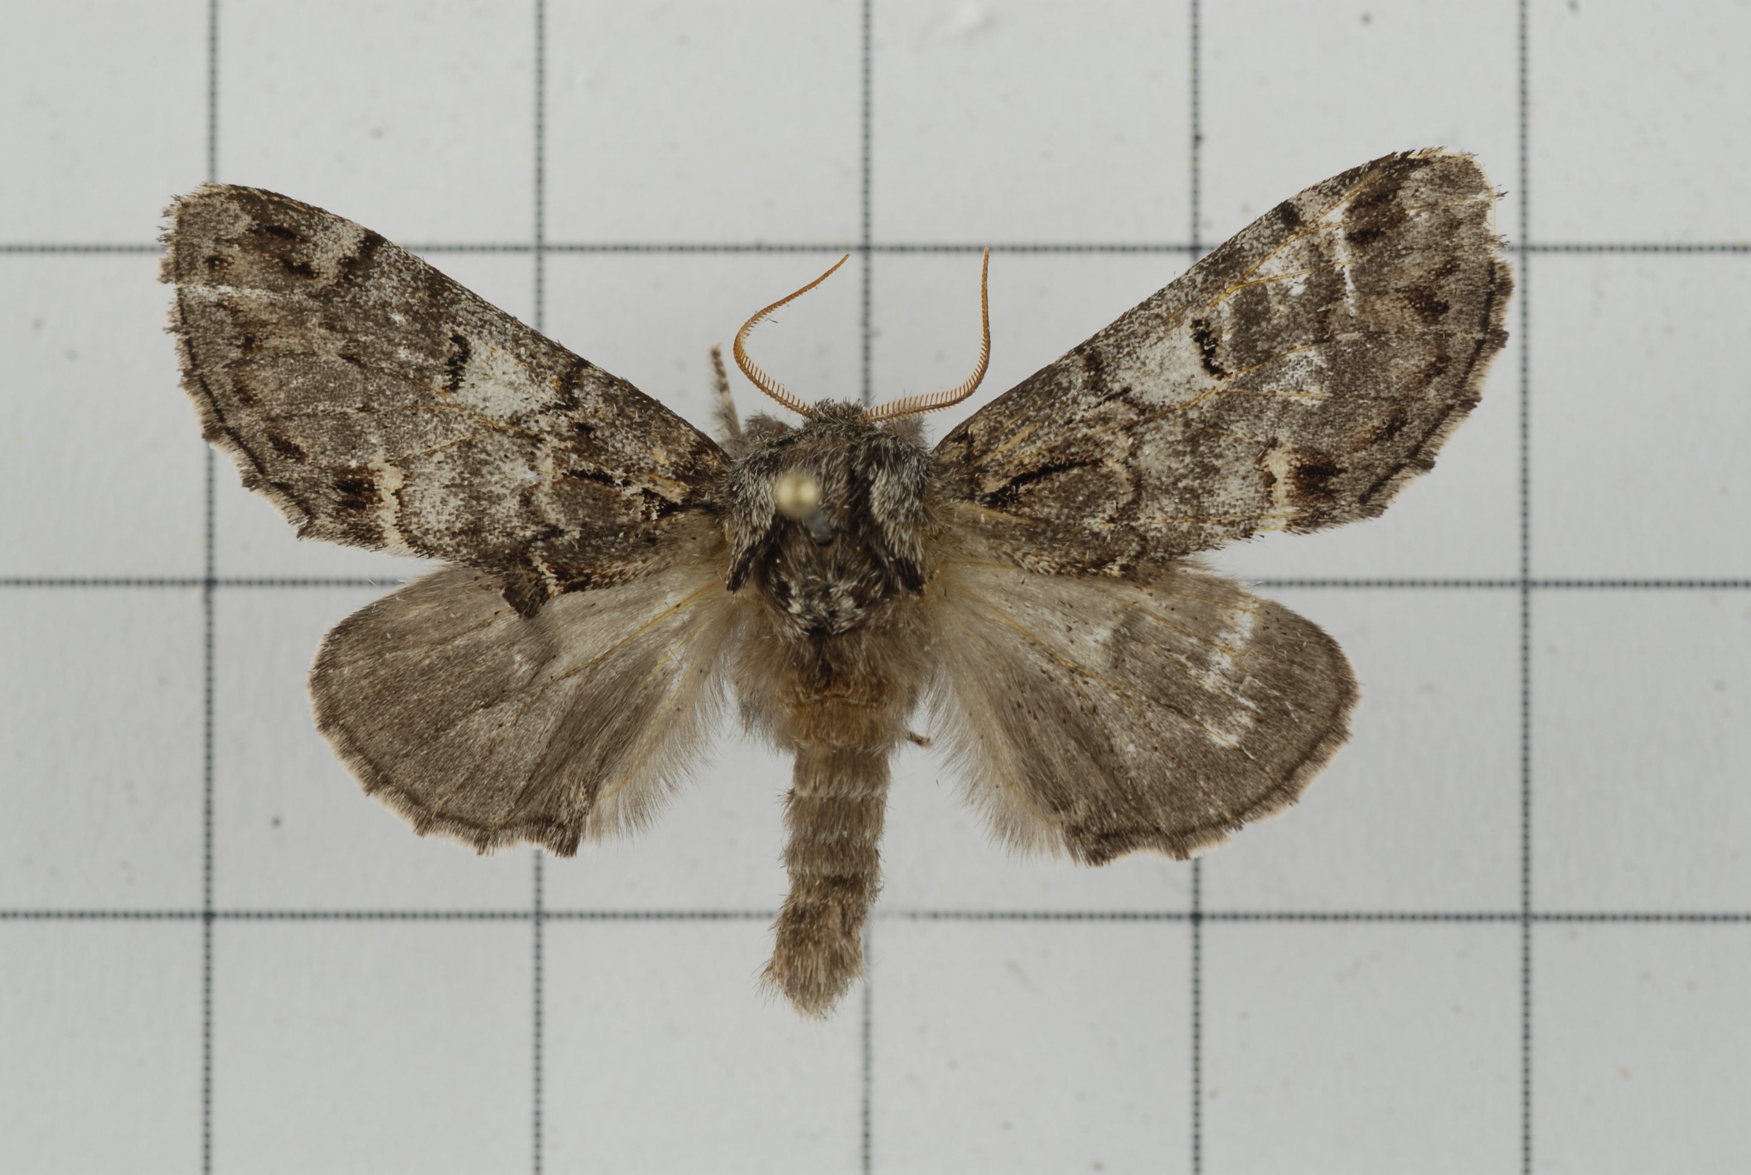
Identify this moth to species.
Notodonta griseotincta
